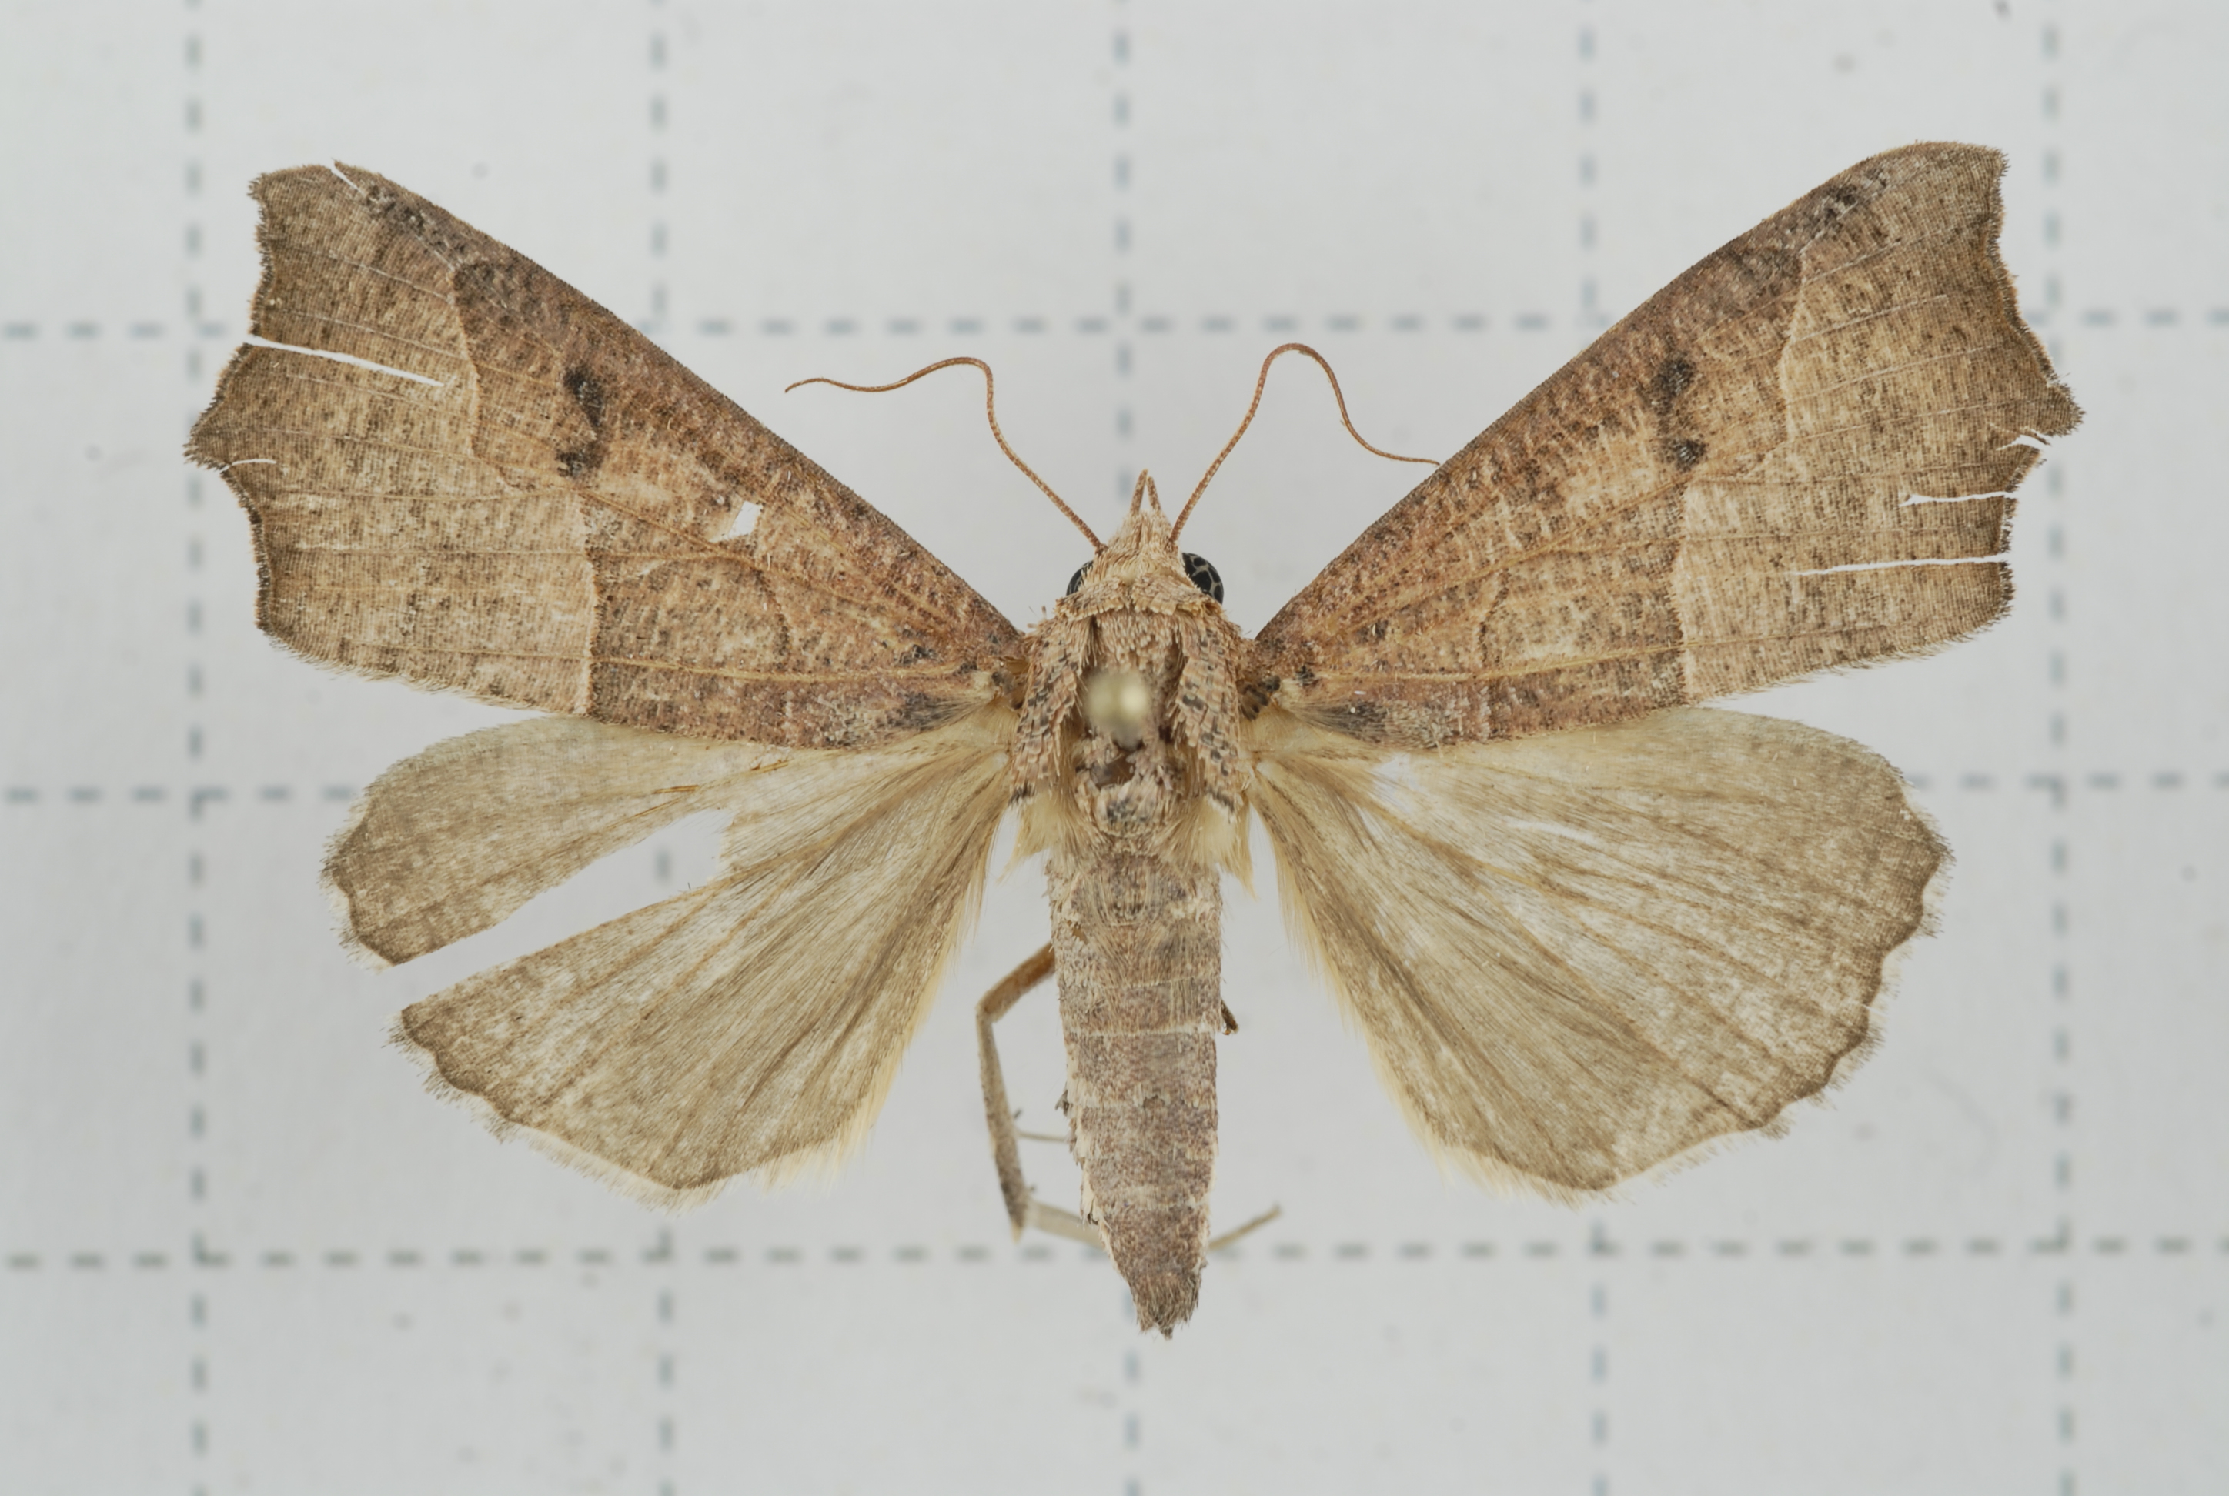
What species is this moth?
Gonitis mesogona
